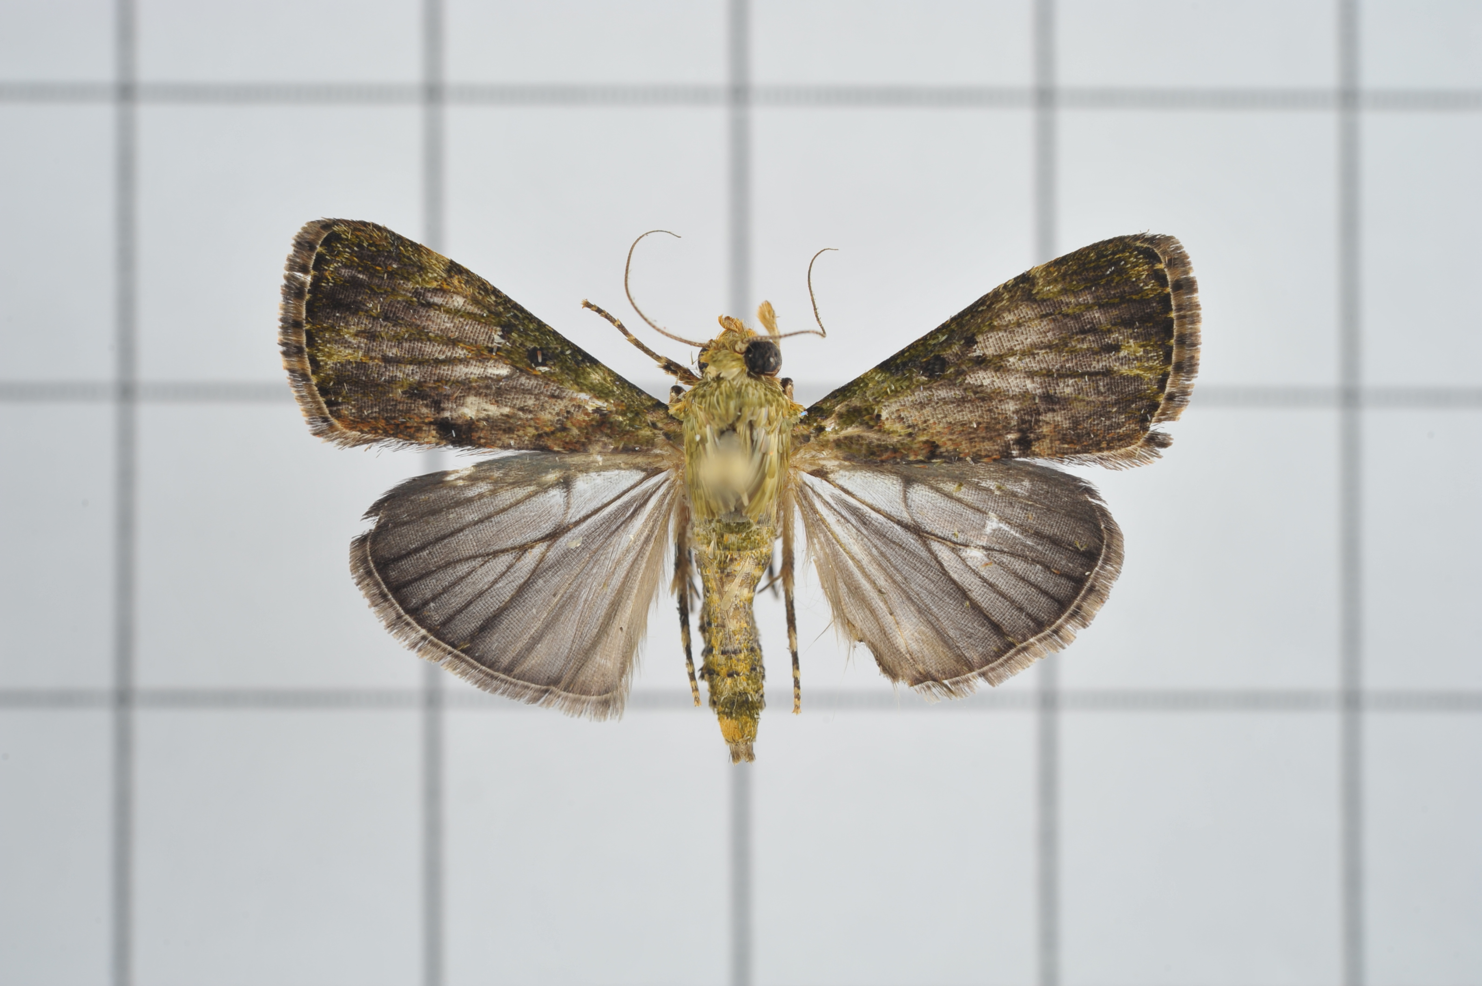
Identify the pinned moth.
Lamida obscura
